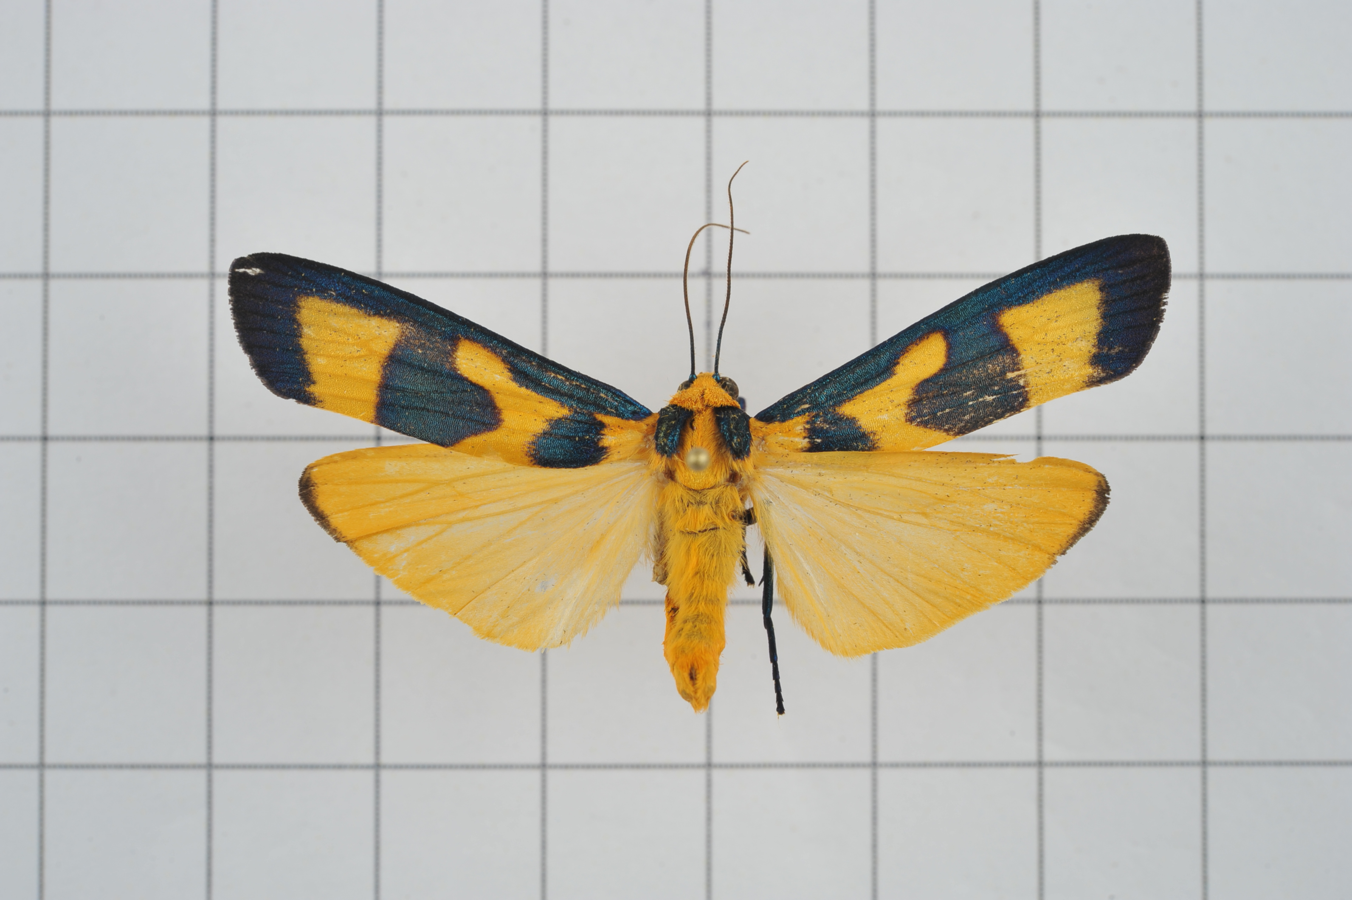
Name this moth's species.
Chrysaeglia magnifica
